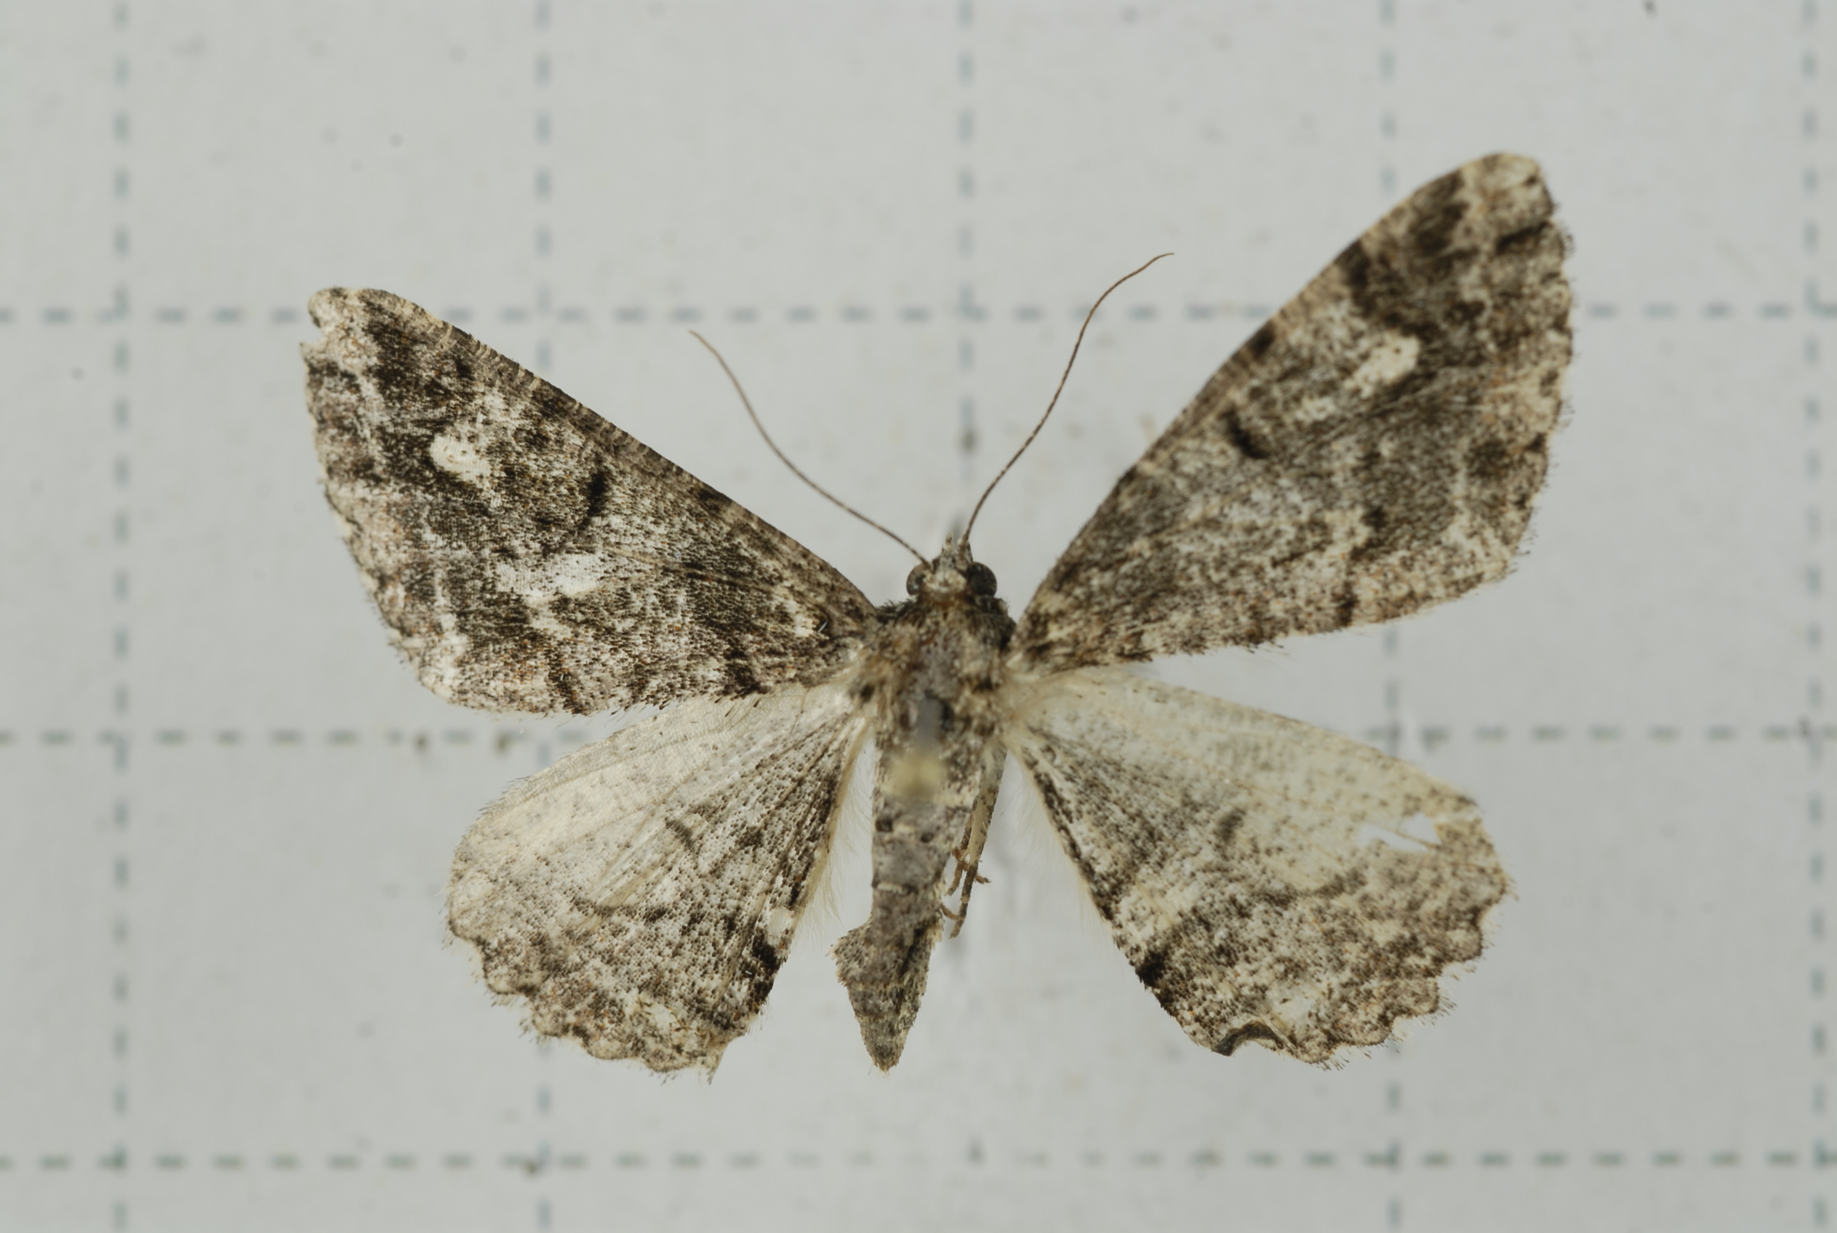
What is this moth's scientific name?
Alcis taiwanovariegata
